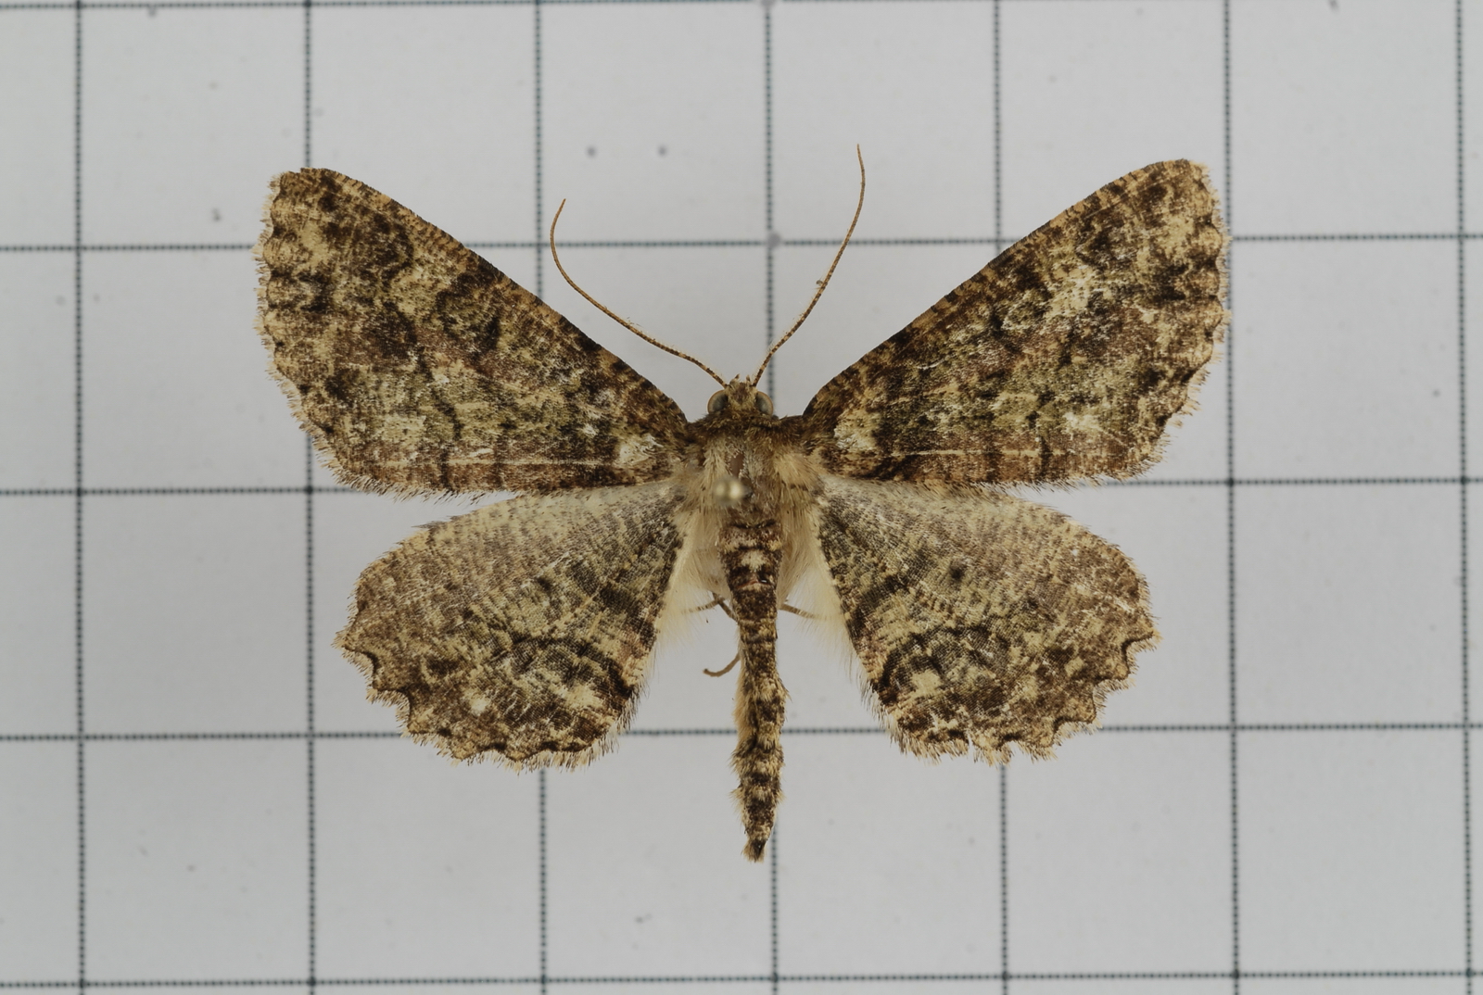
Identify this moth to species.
Paradarisa comparataria rantaizanensis
